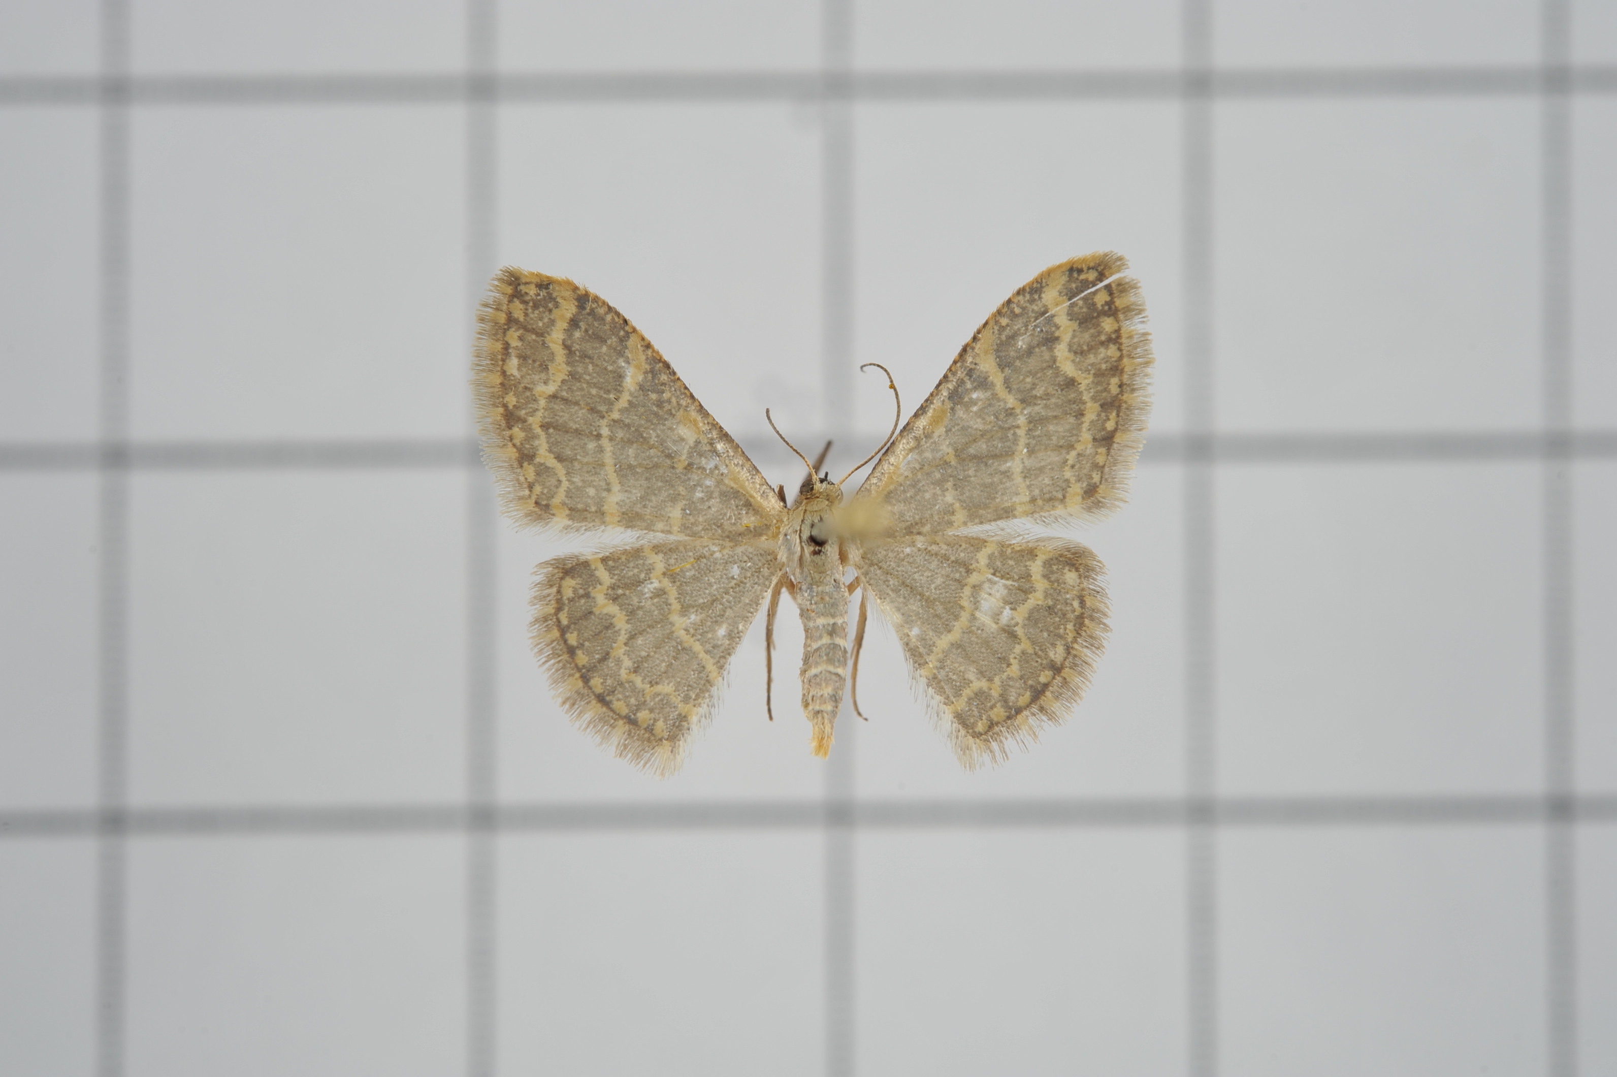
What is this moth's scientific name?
Lophophleps purpurea
